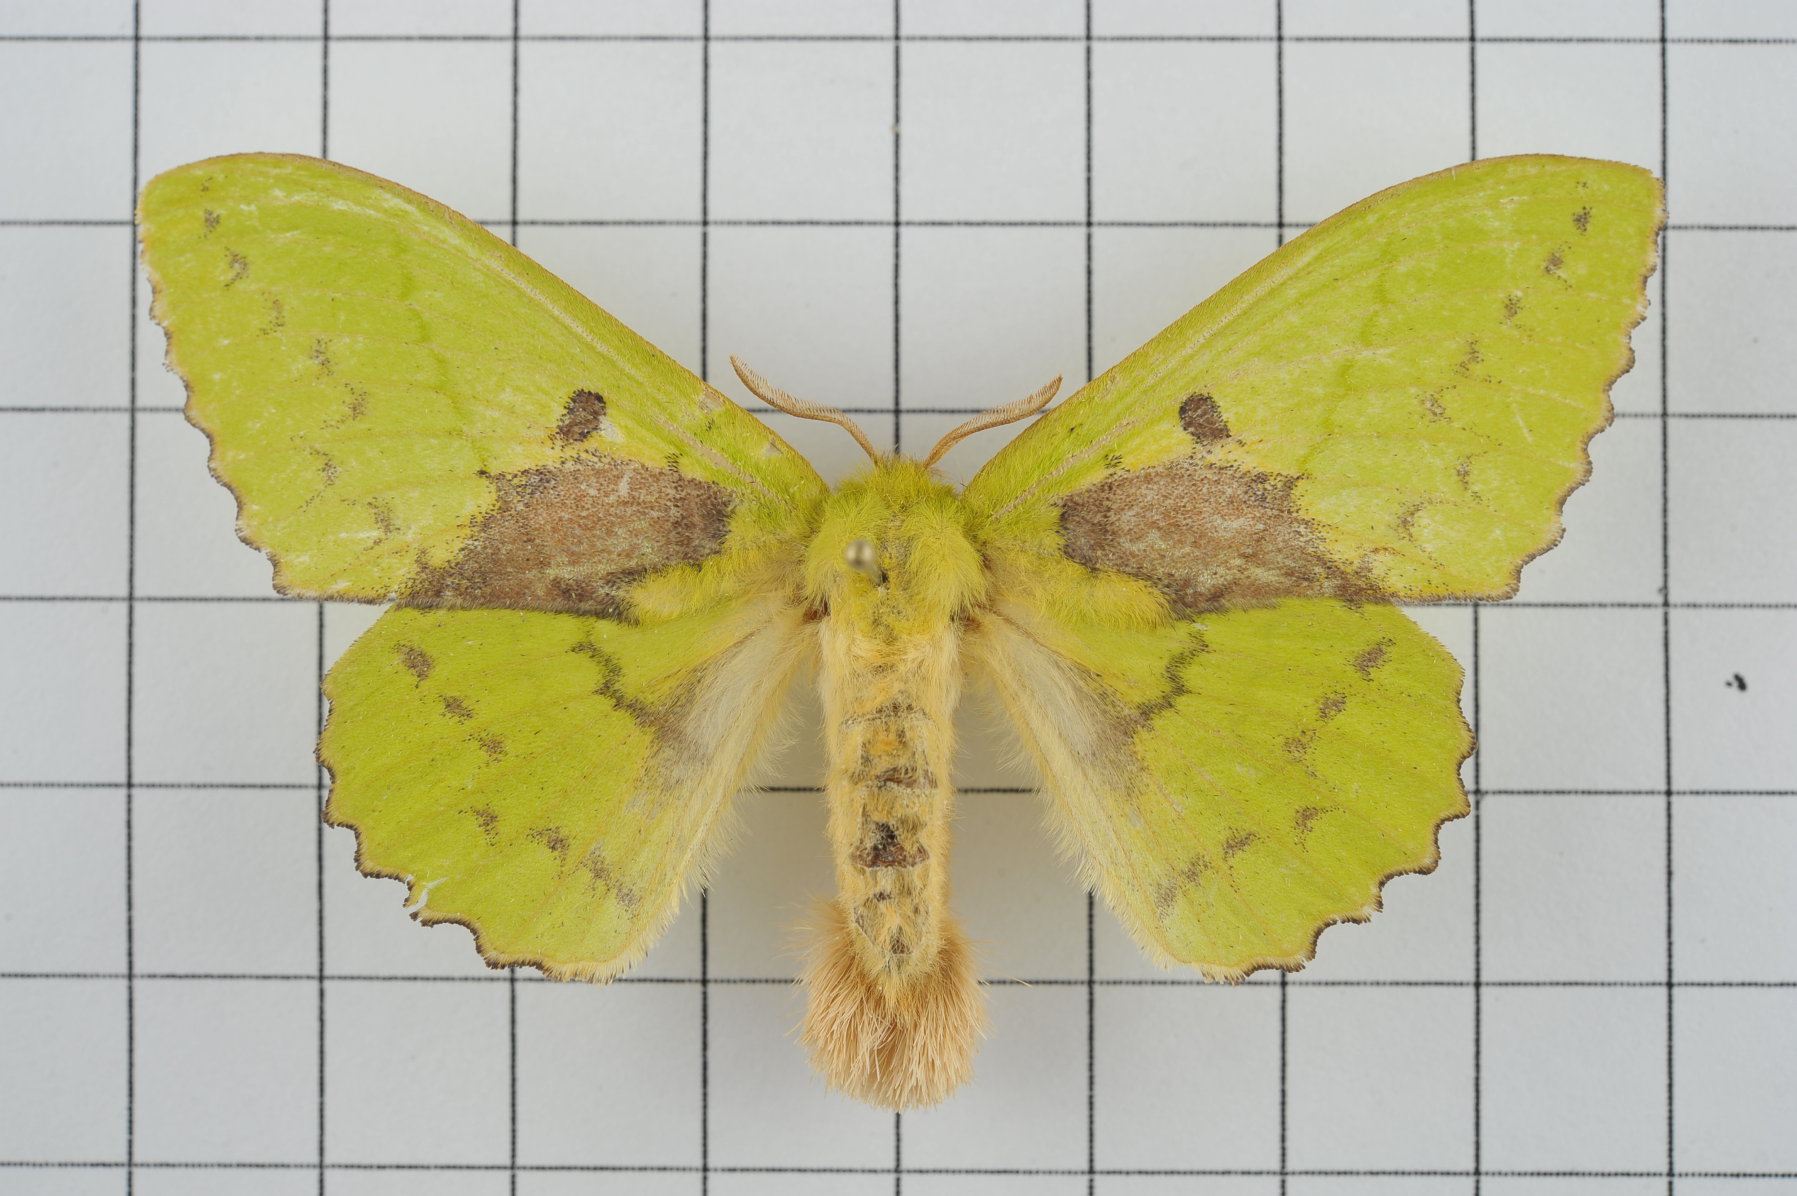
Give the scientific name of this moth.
Trabala vishnou guttata
